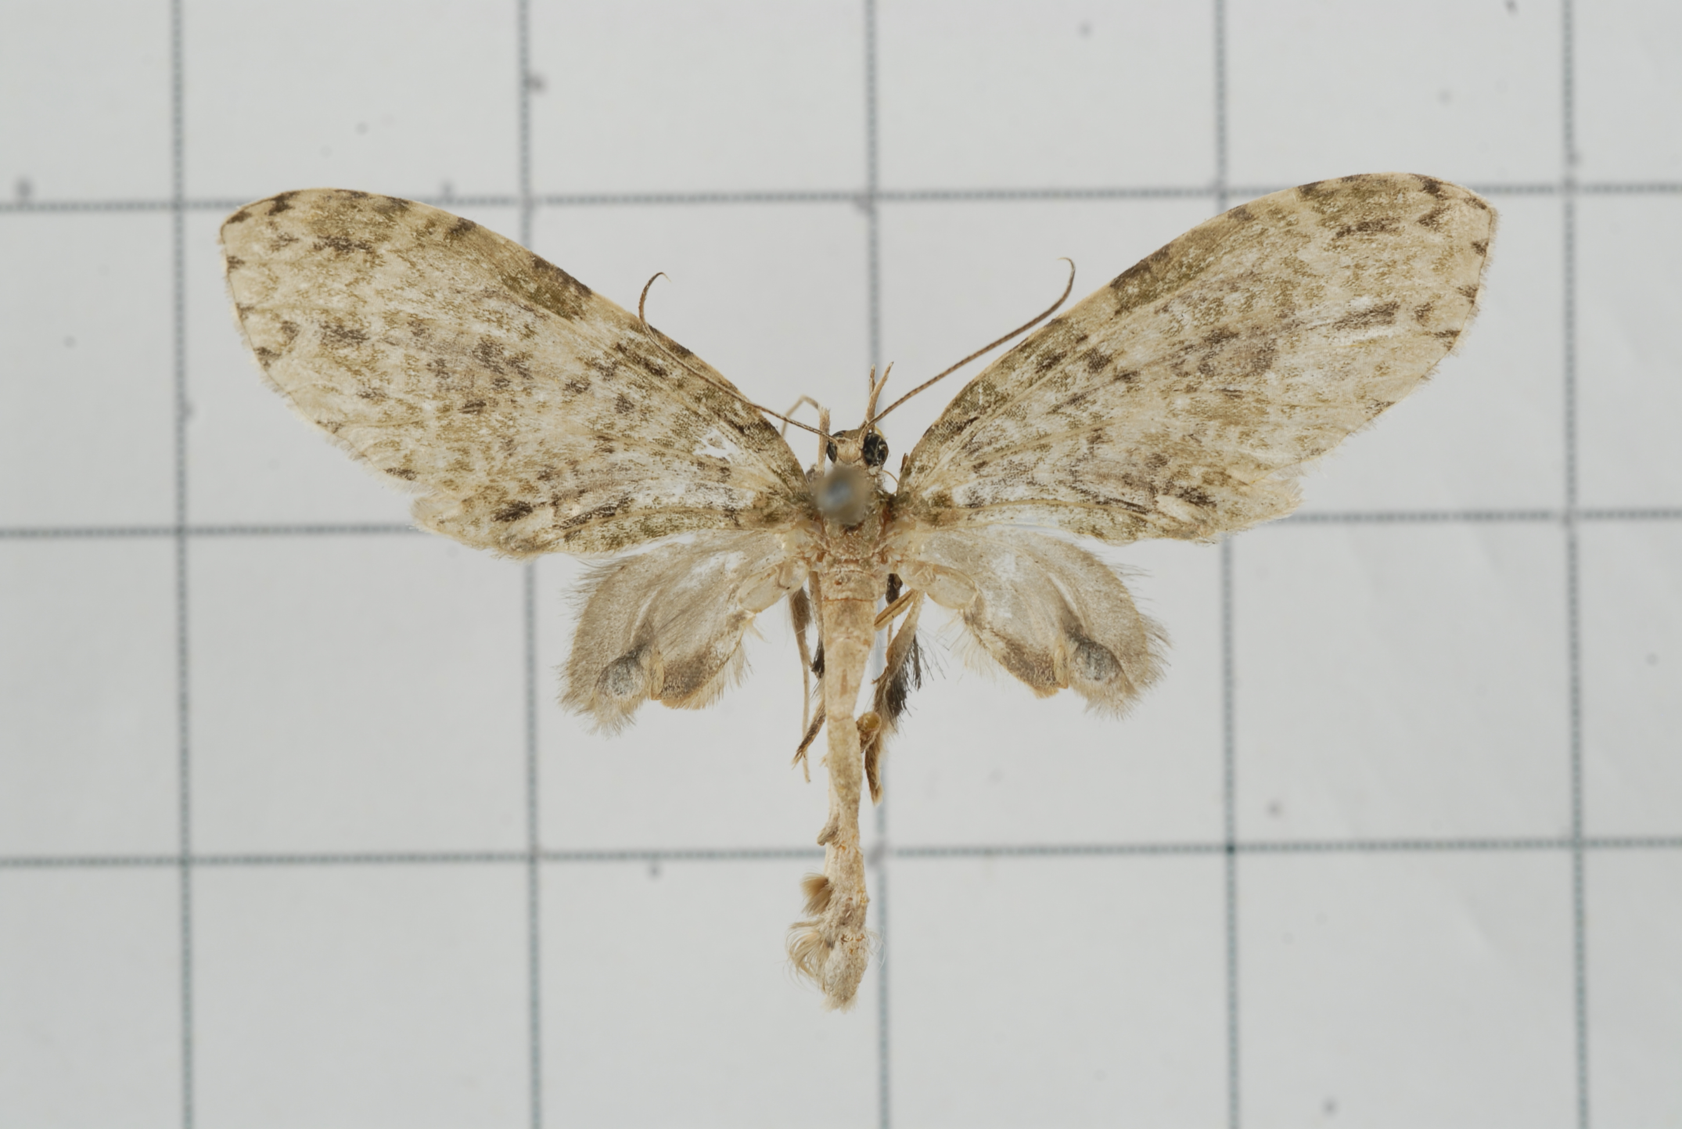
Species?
Sauris interruptata
